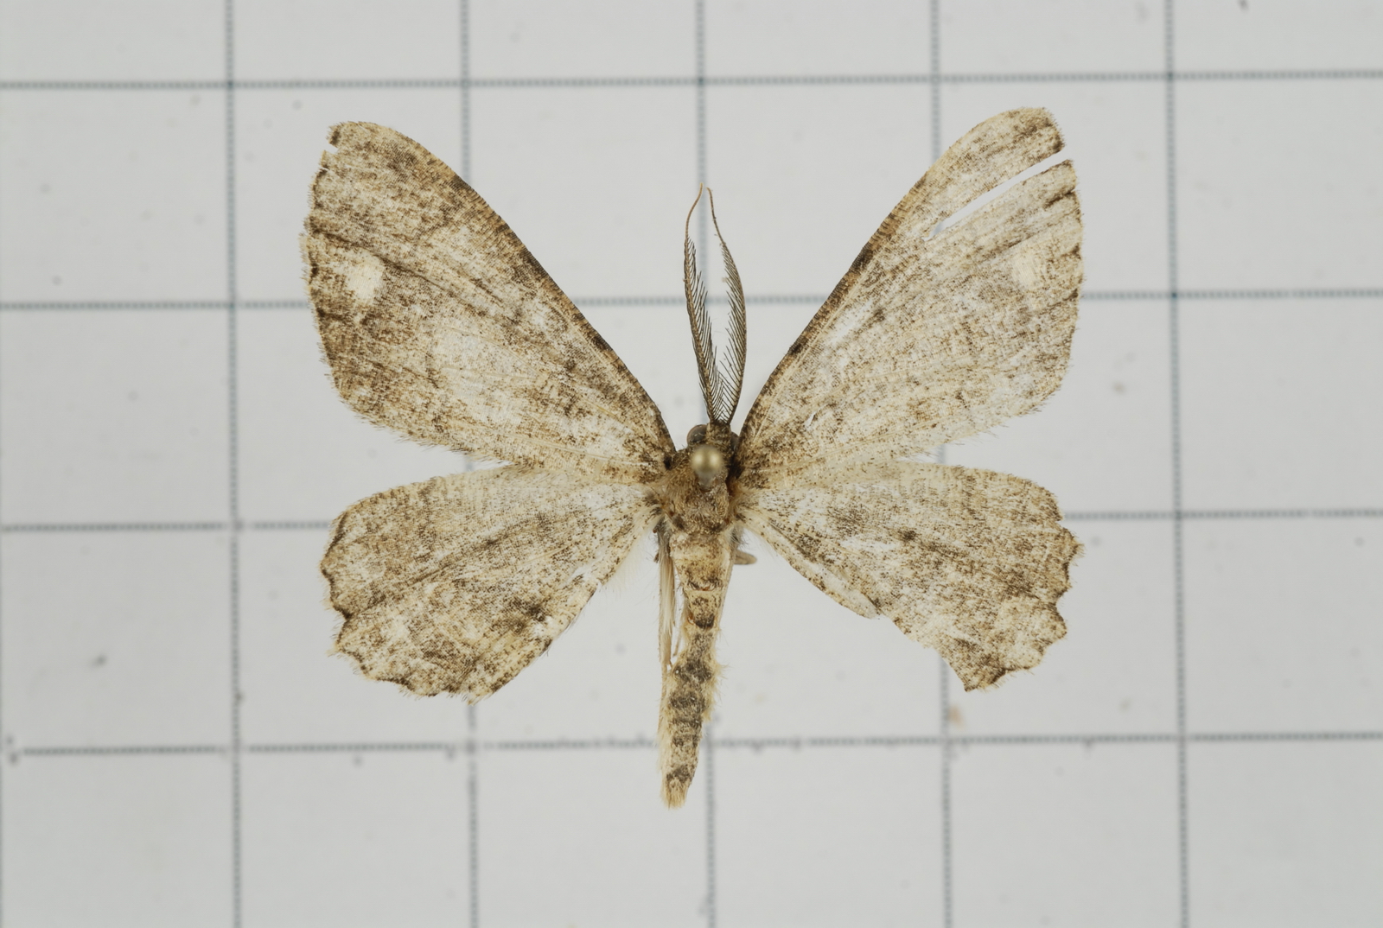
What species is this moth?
Uliura infausta
